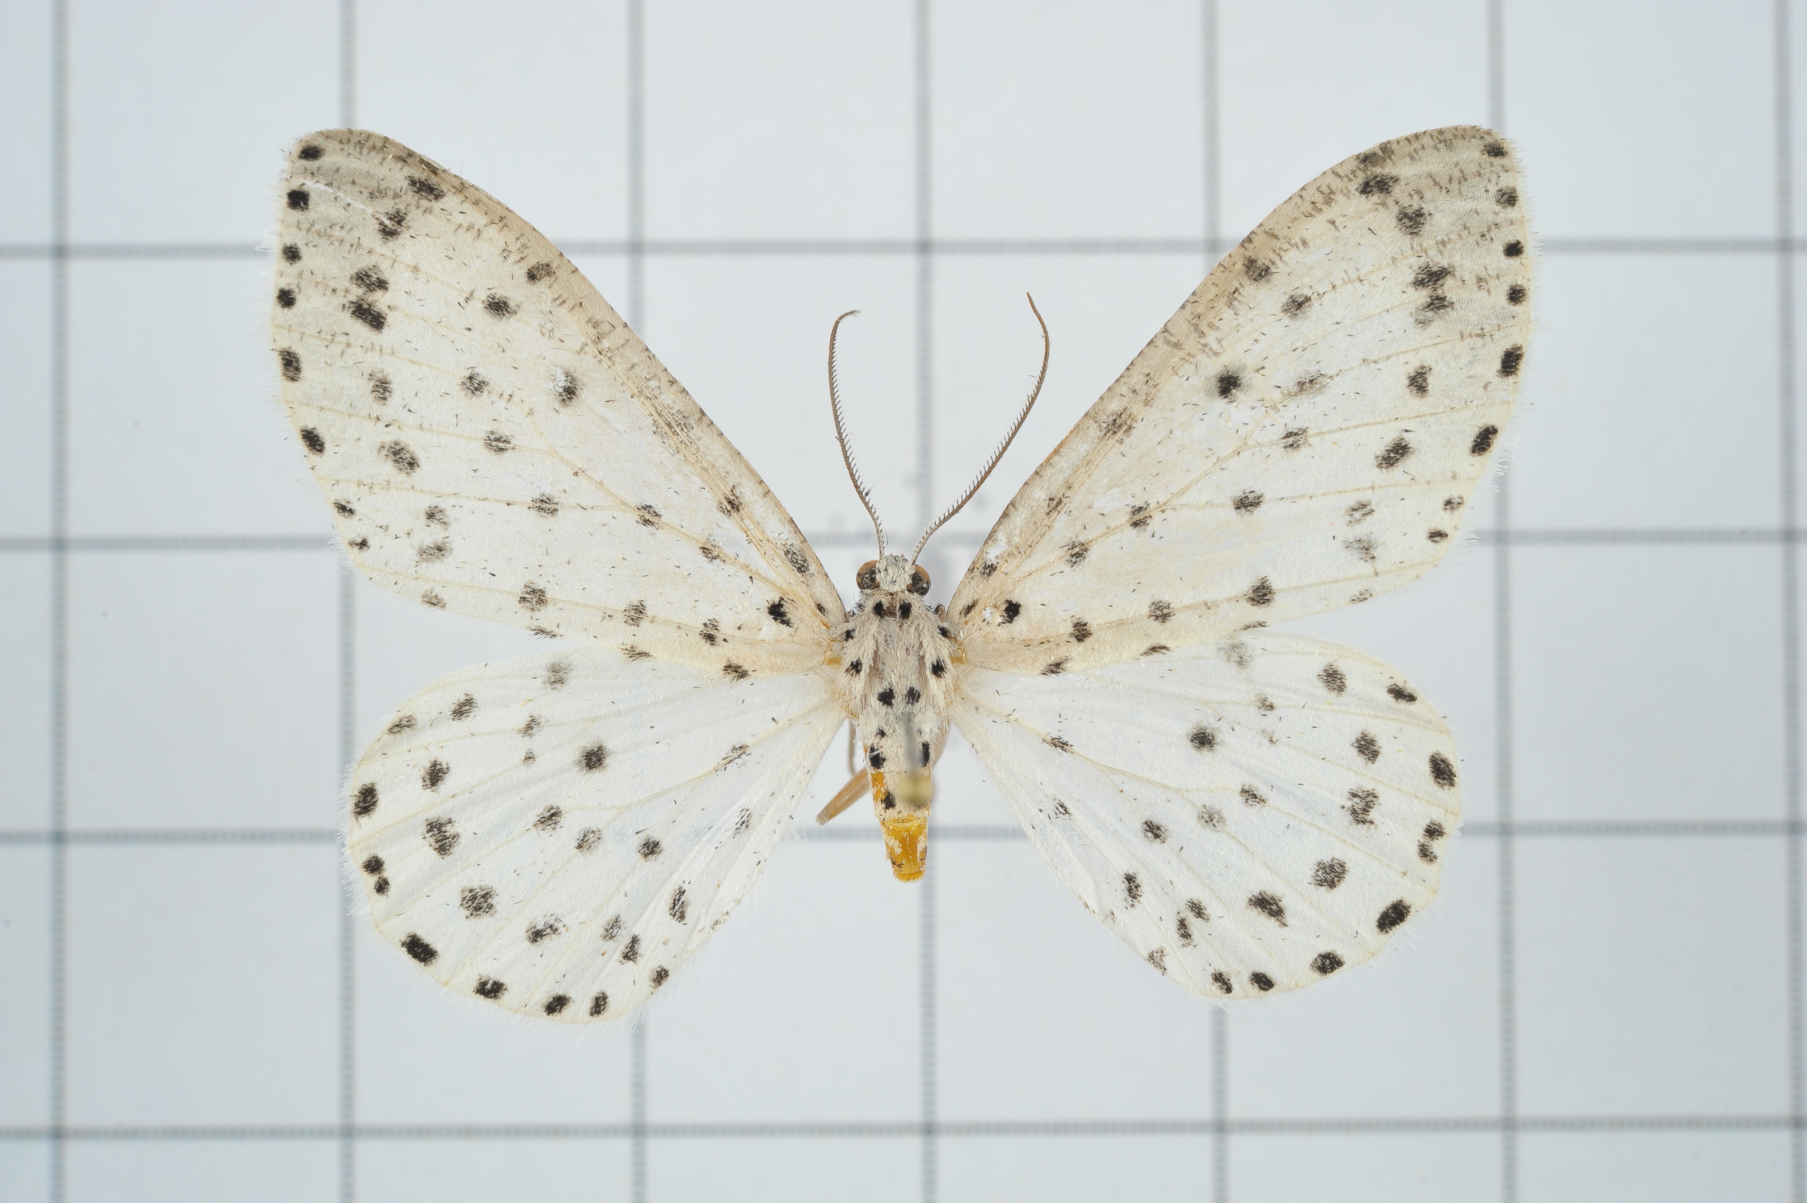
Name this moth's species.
Xenoplia trivialis
